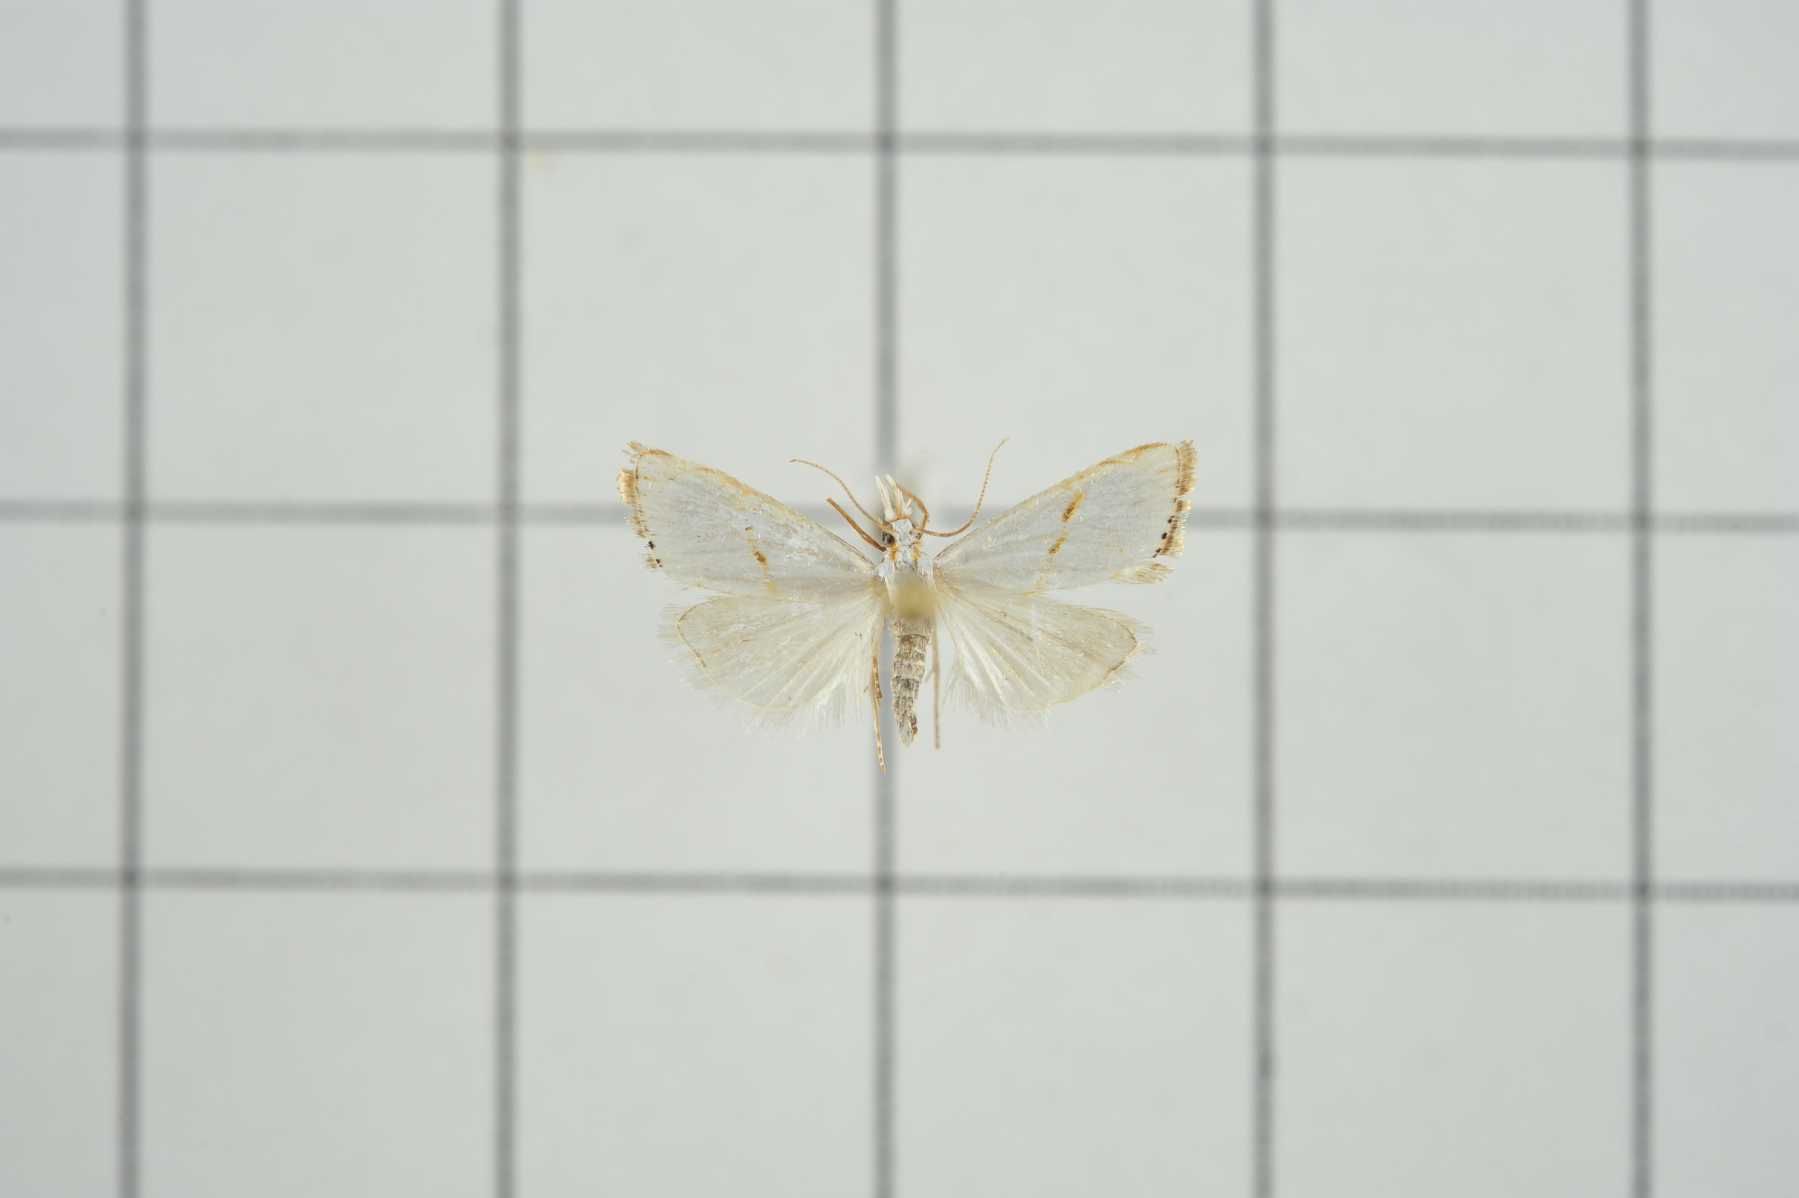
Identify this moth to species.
Pseudargyria interruptella
